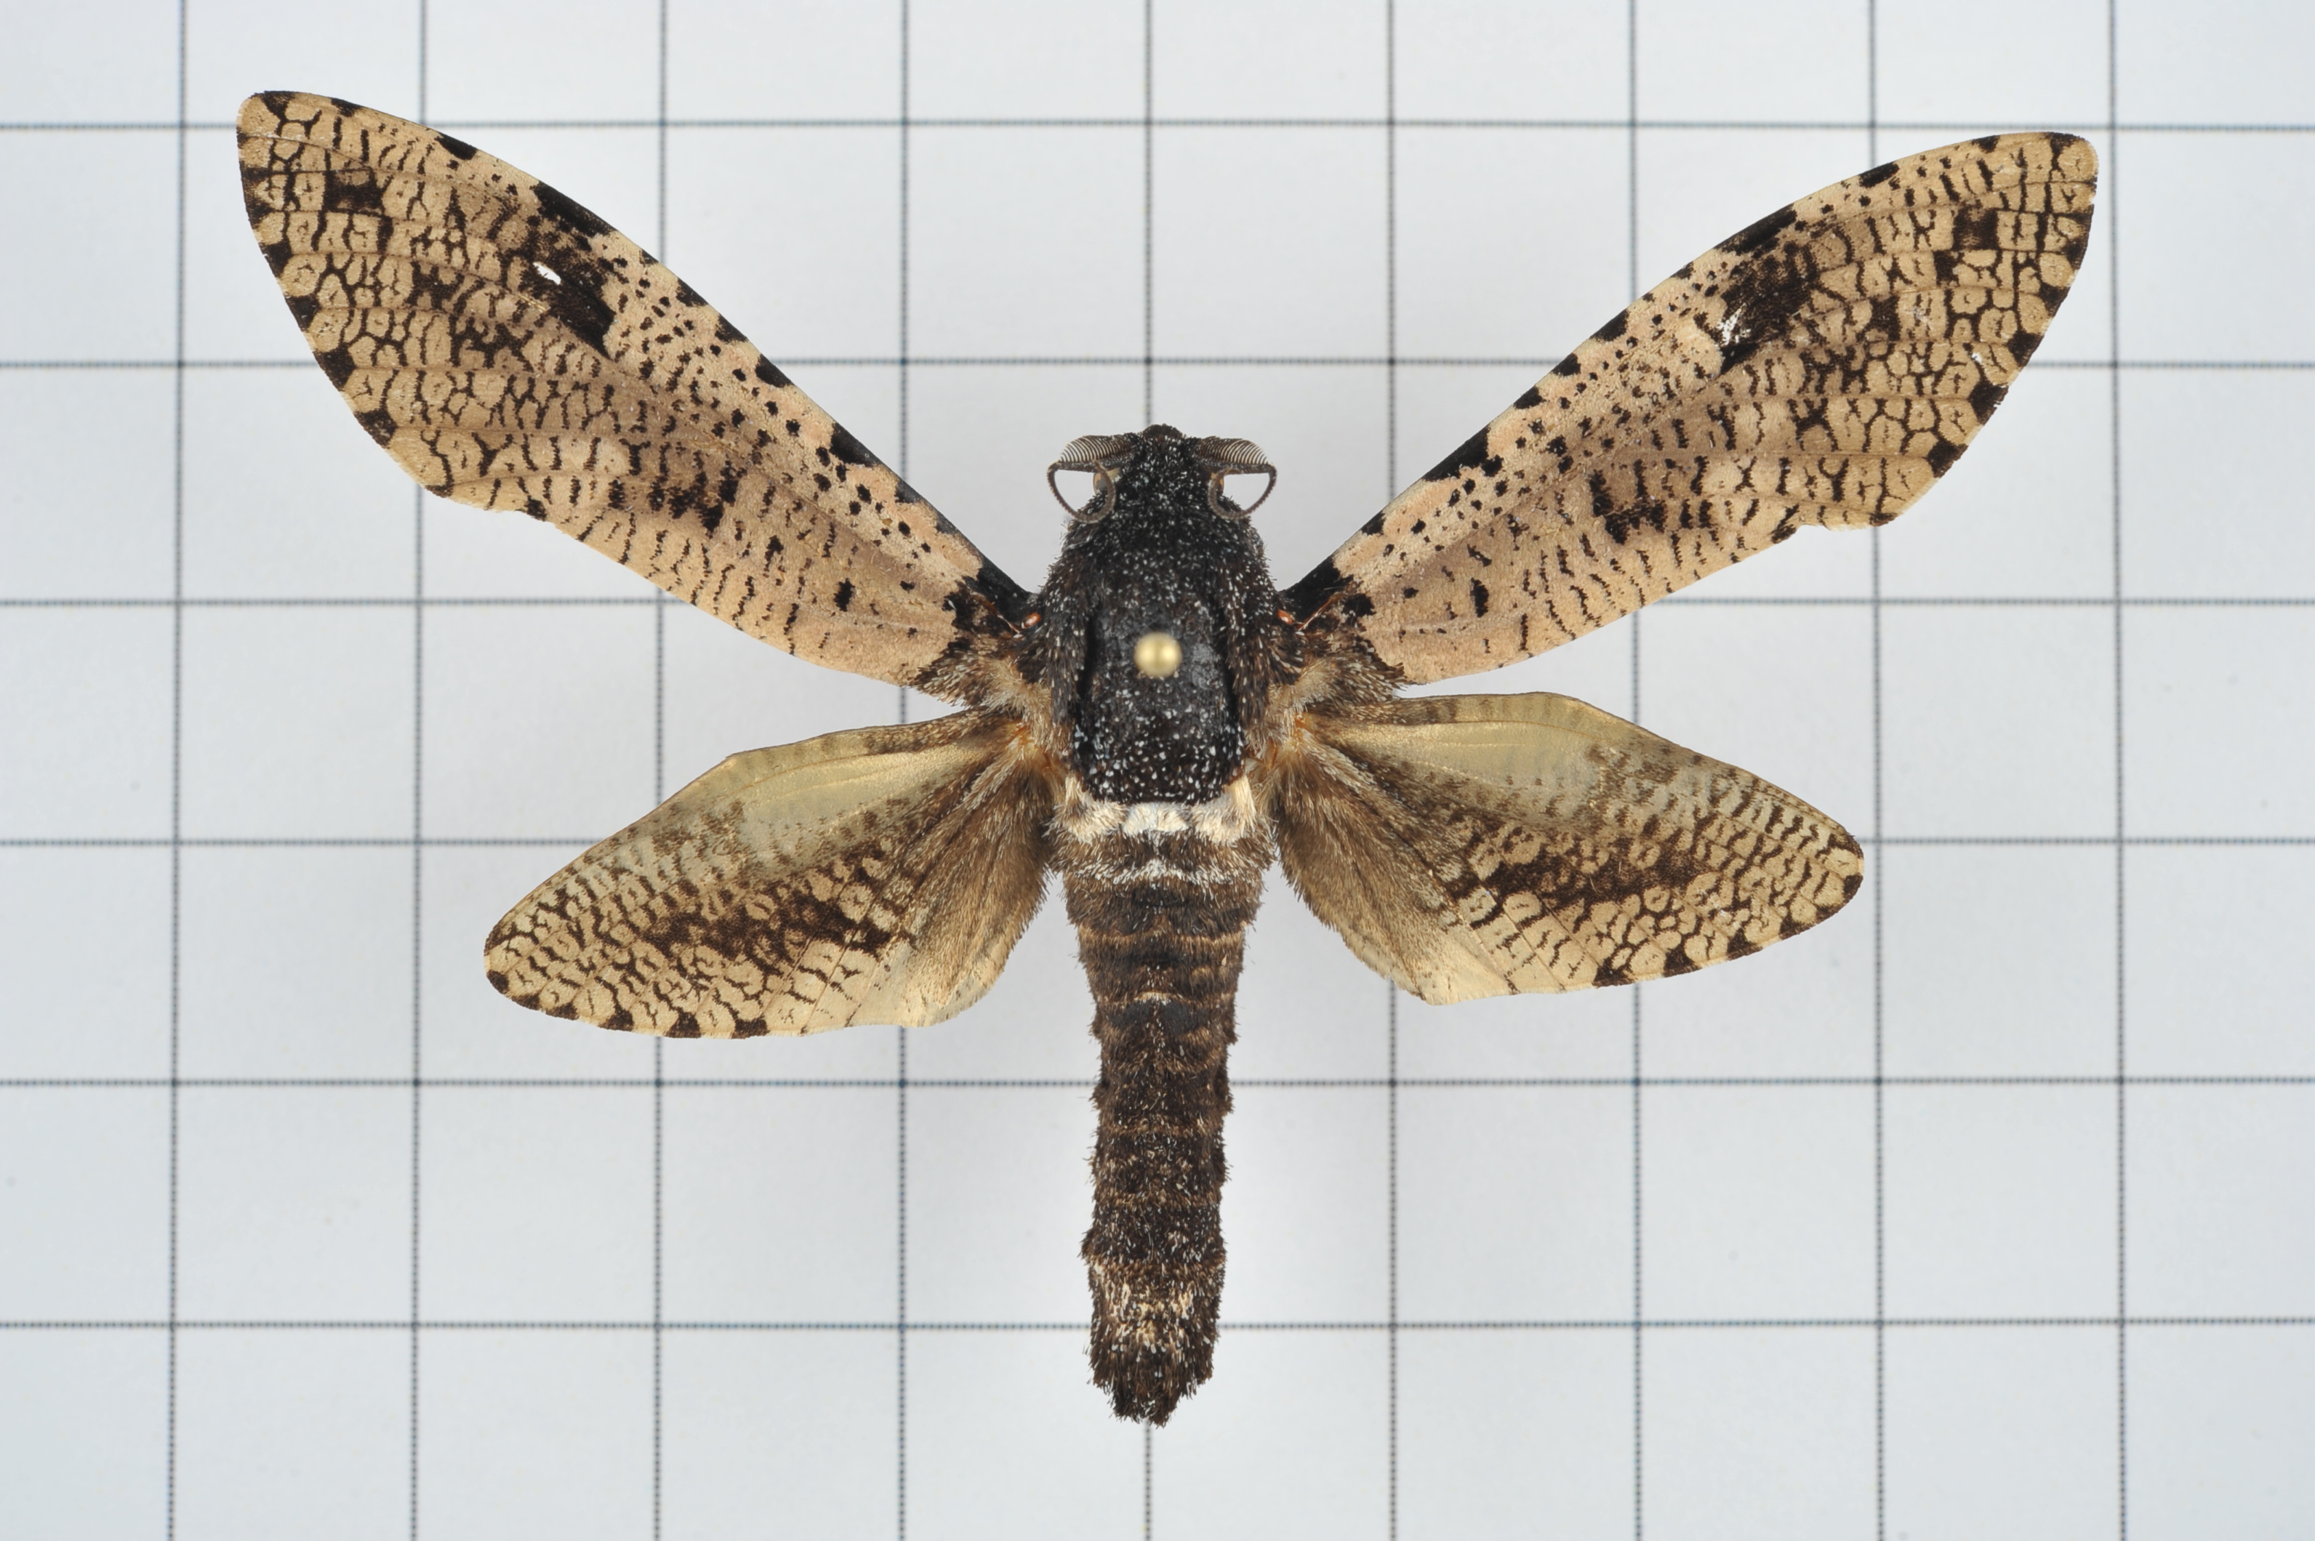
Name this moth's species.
Xyleutes strix
